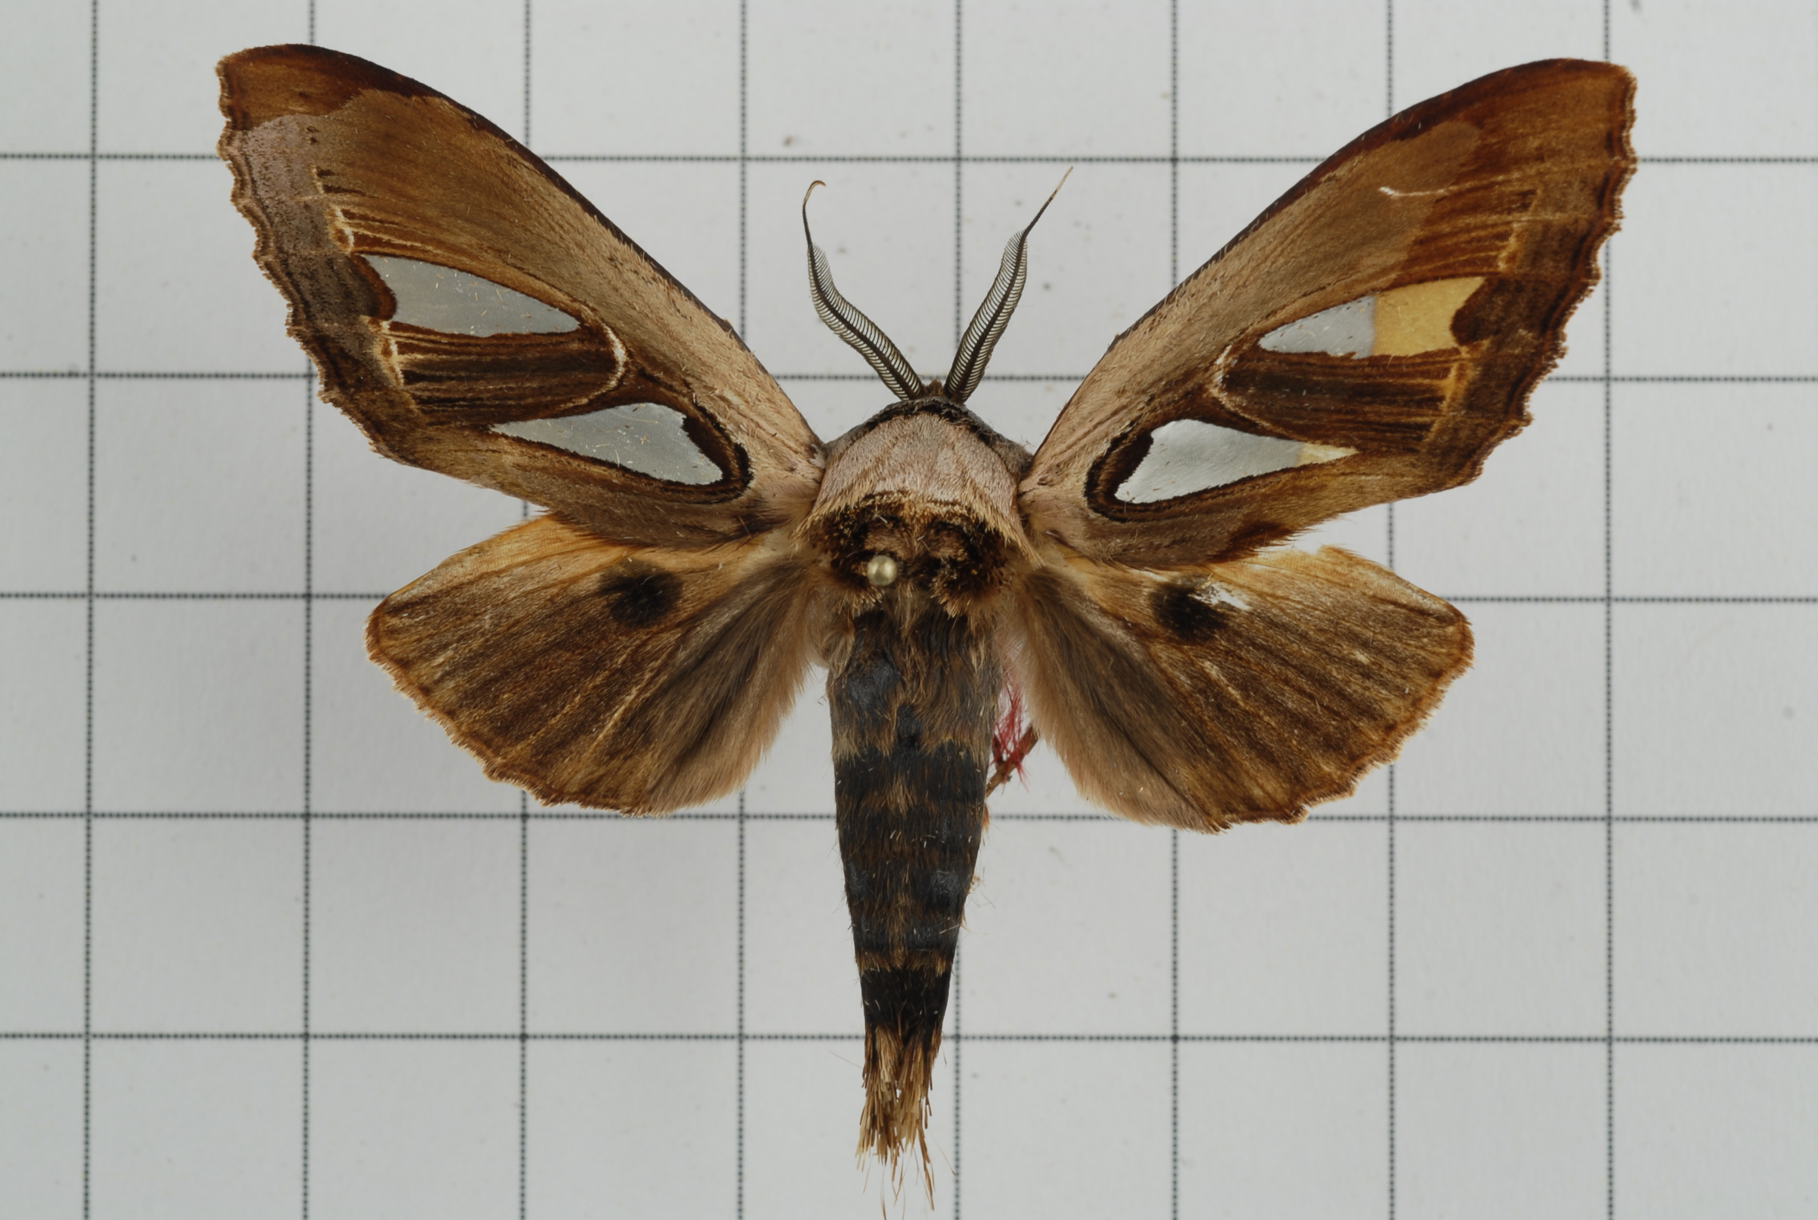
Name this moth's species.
Tarsolepis japonica
